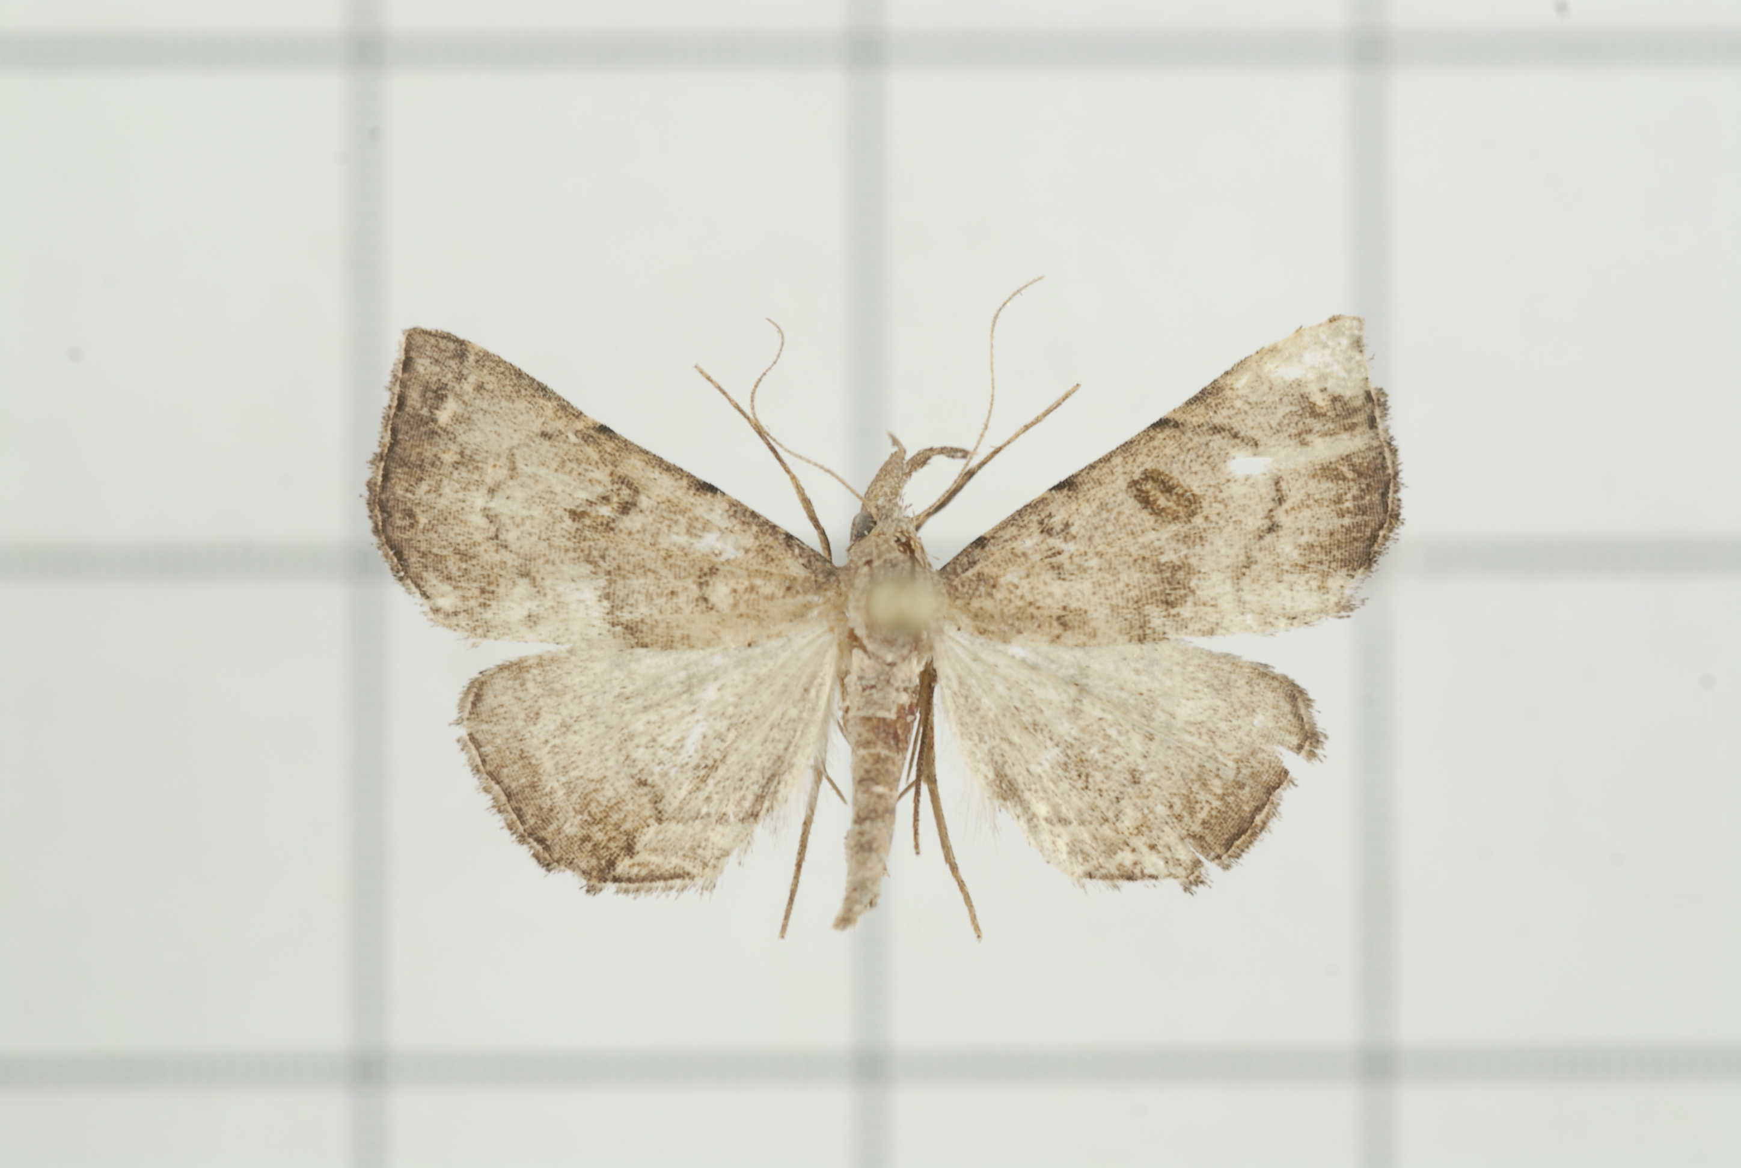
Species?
Progonia oileusalis
